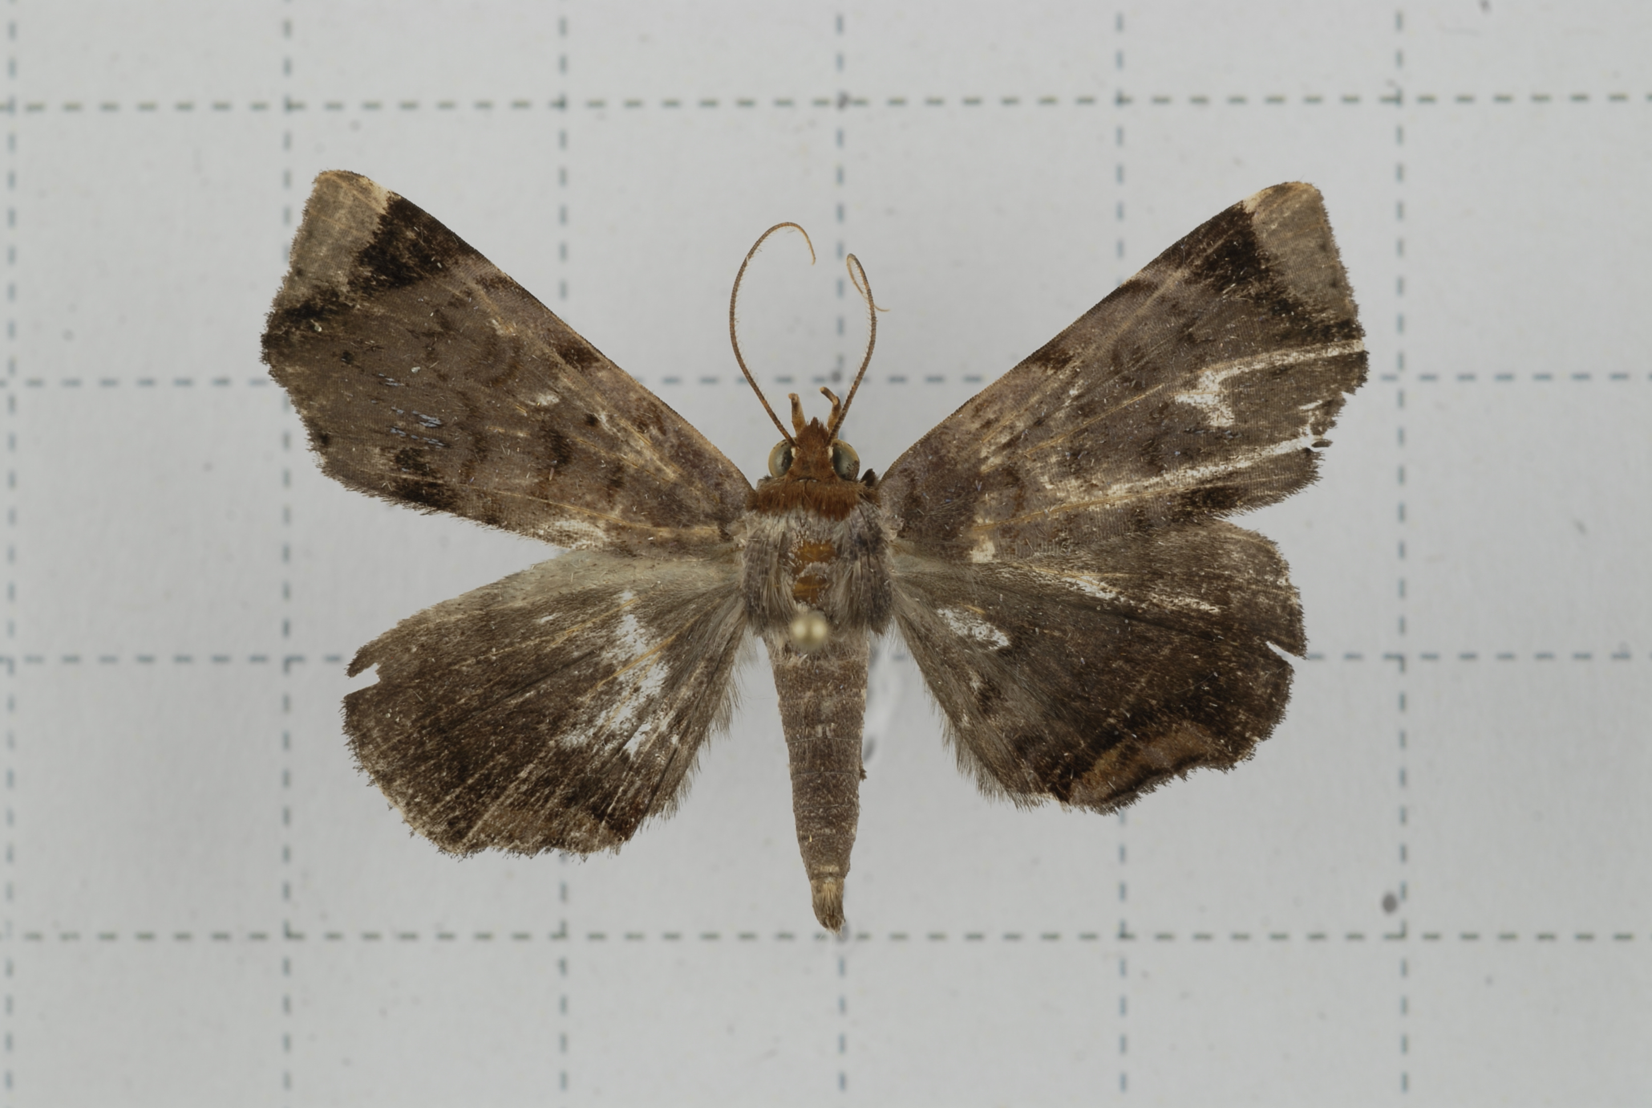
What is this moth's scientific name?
Mecodina albodentata
